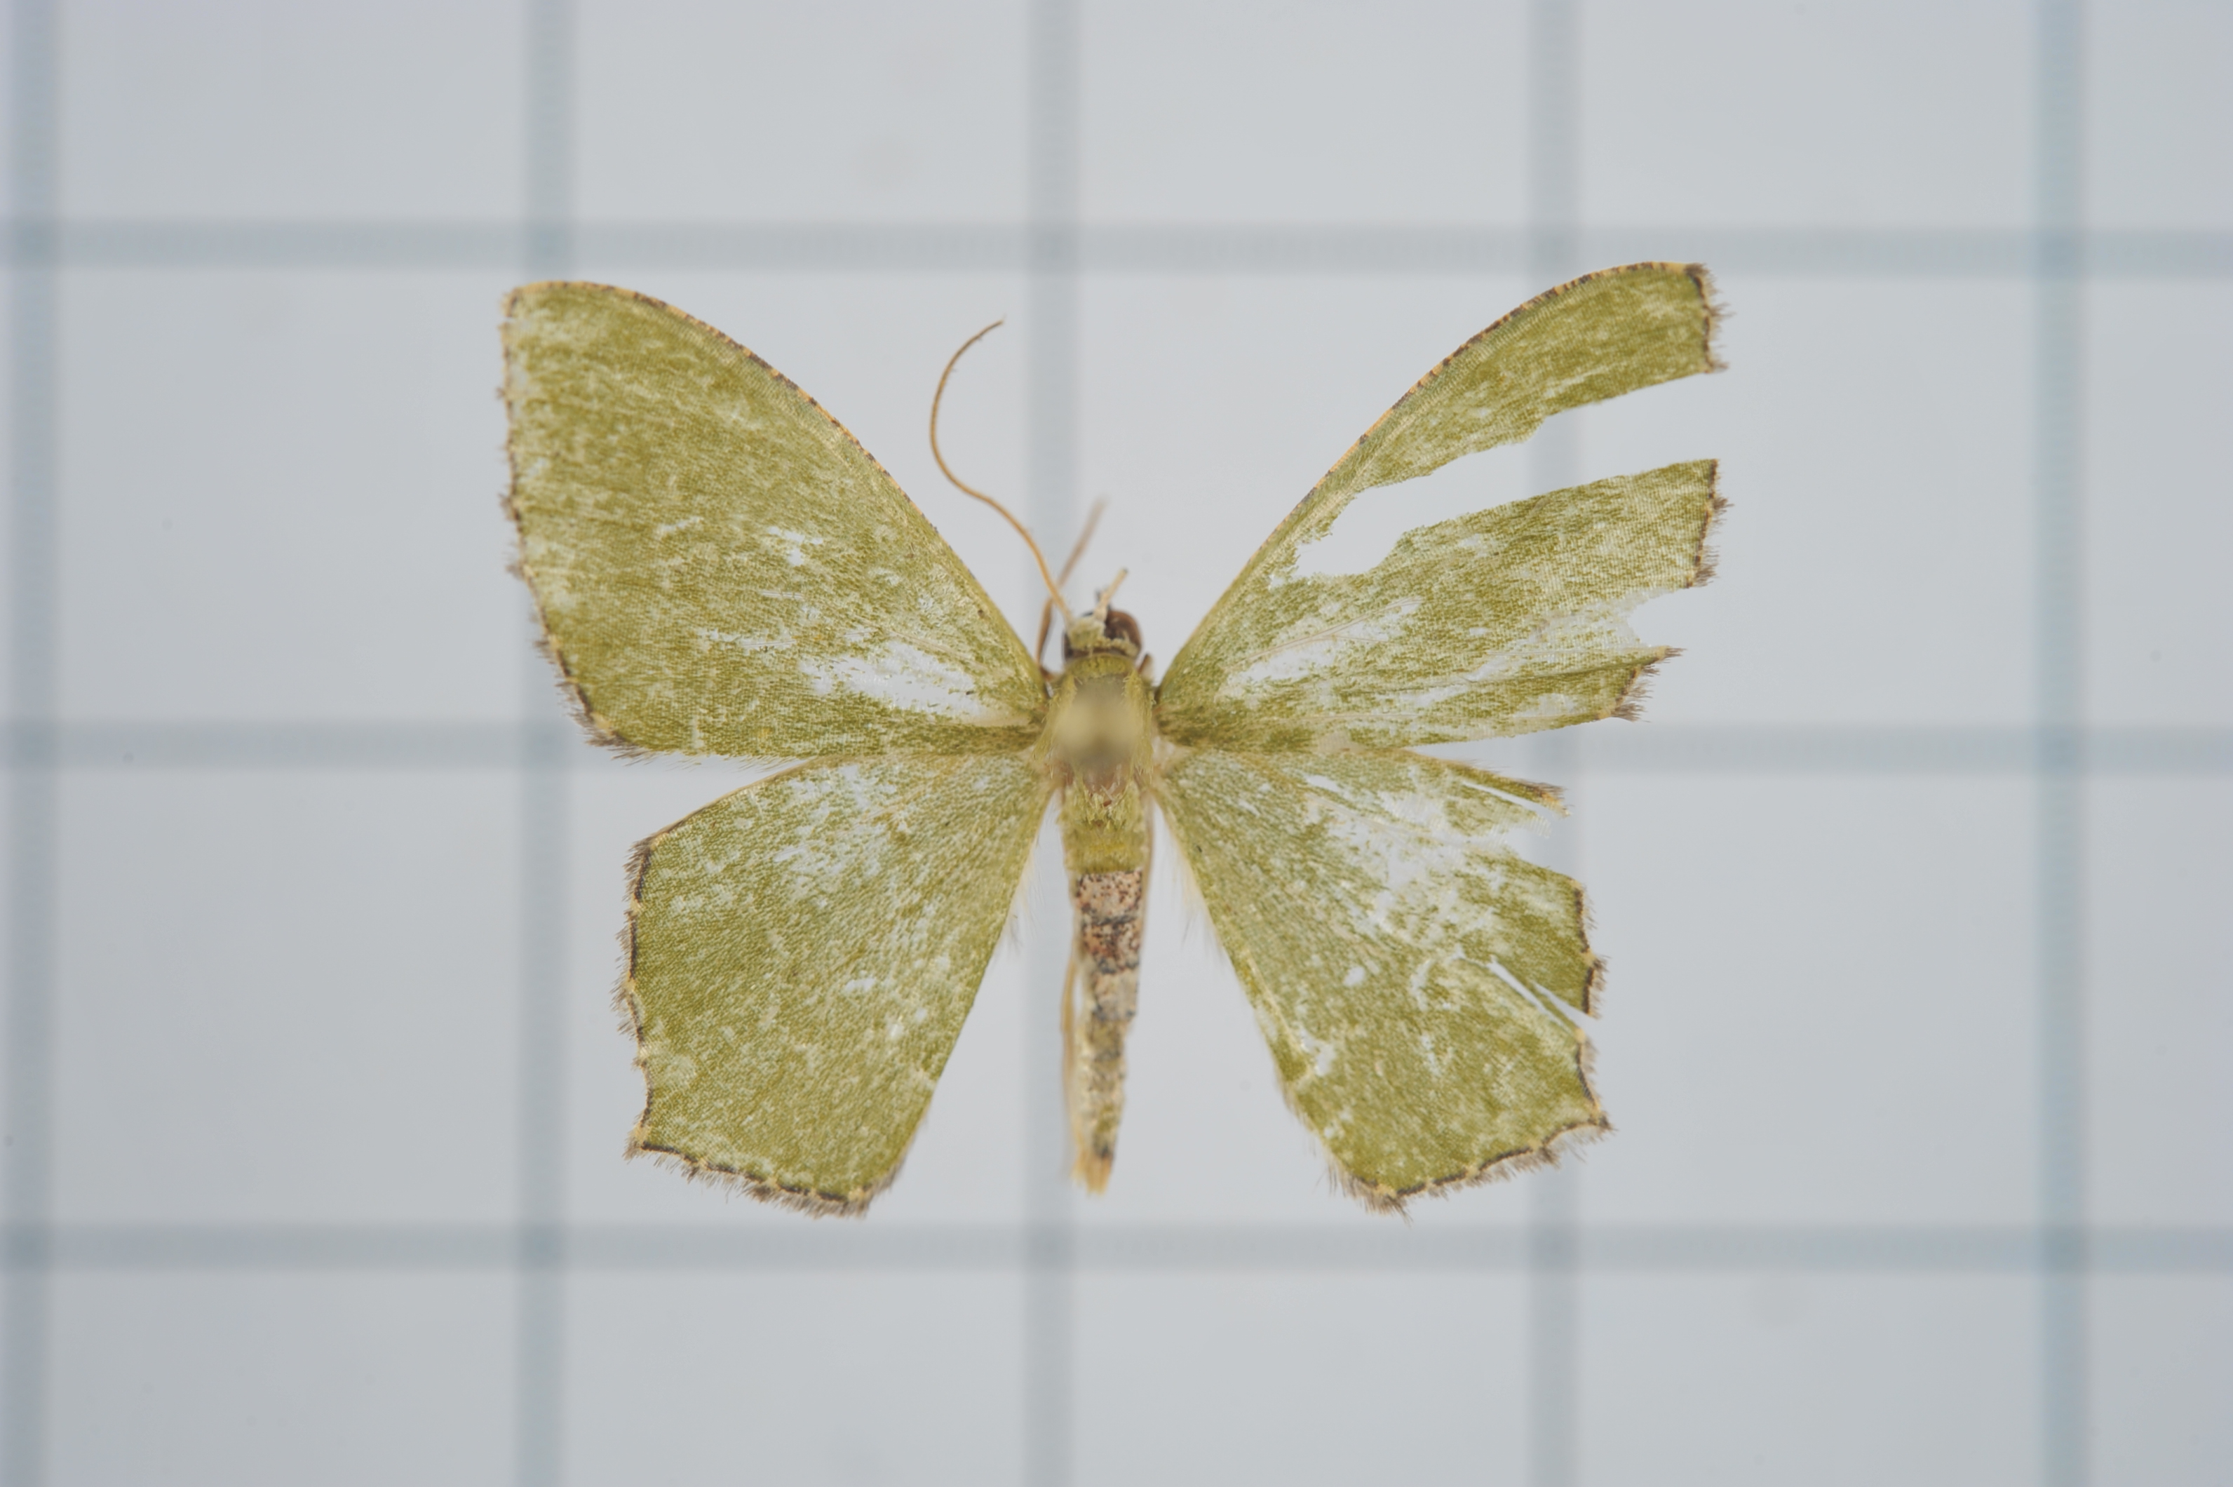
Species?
Hemithea tritonaria
